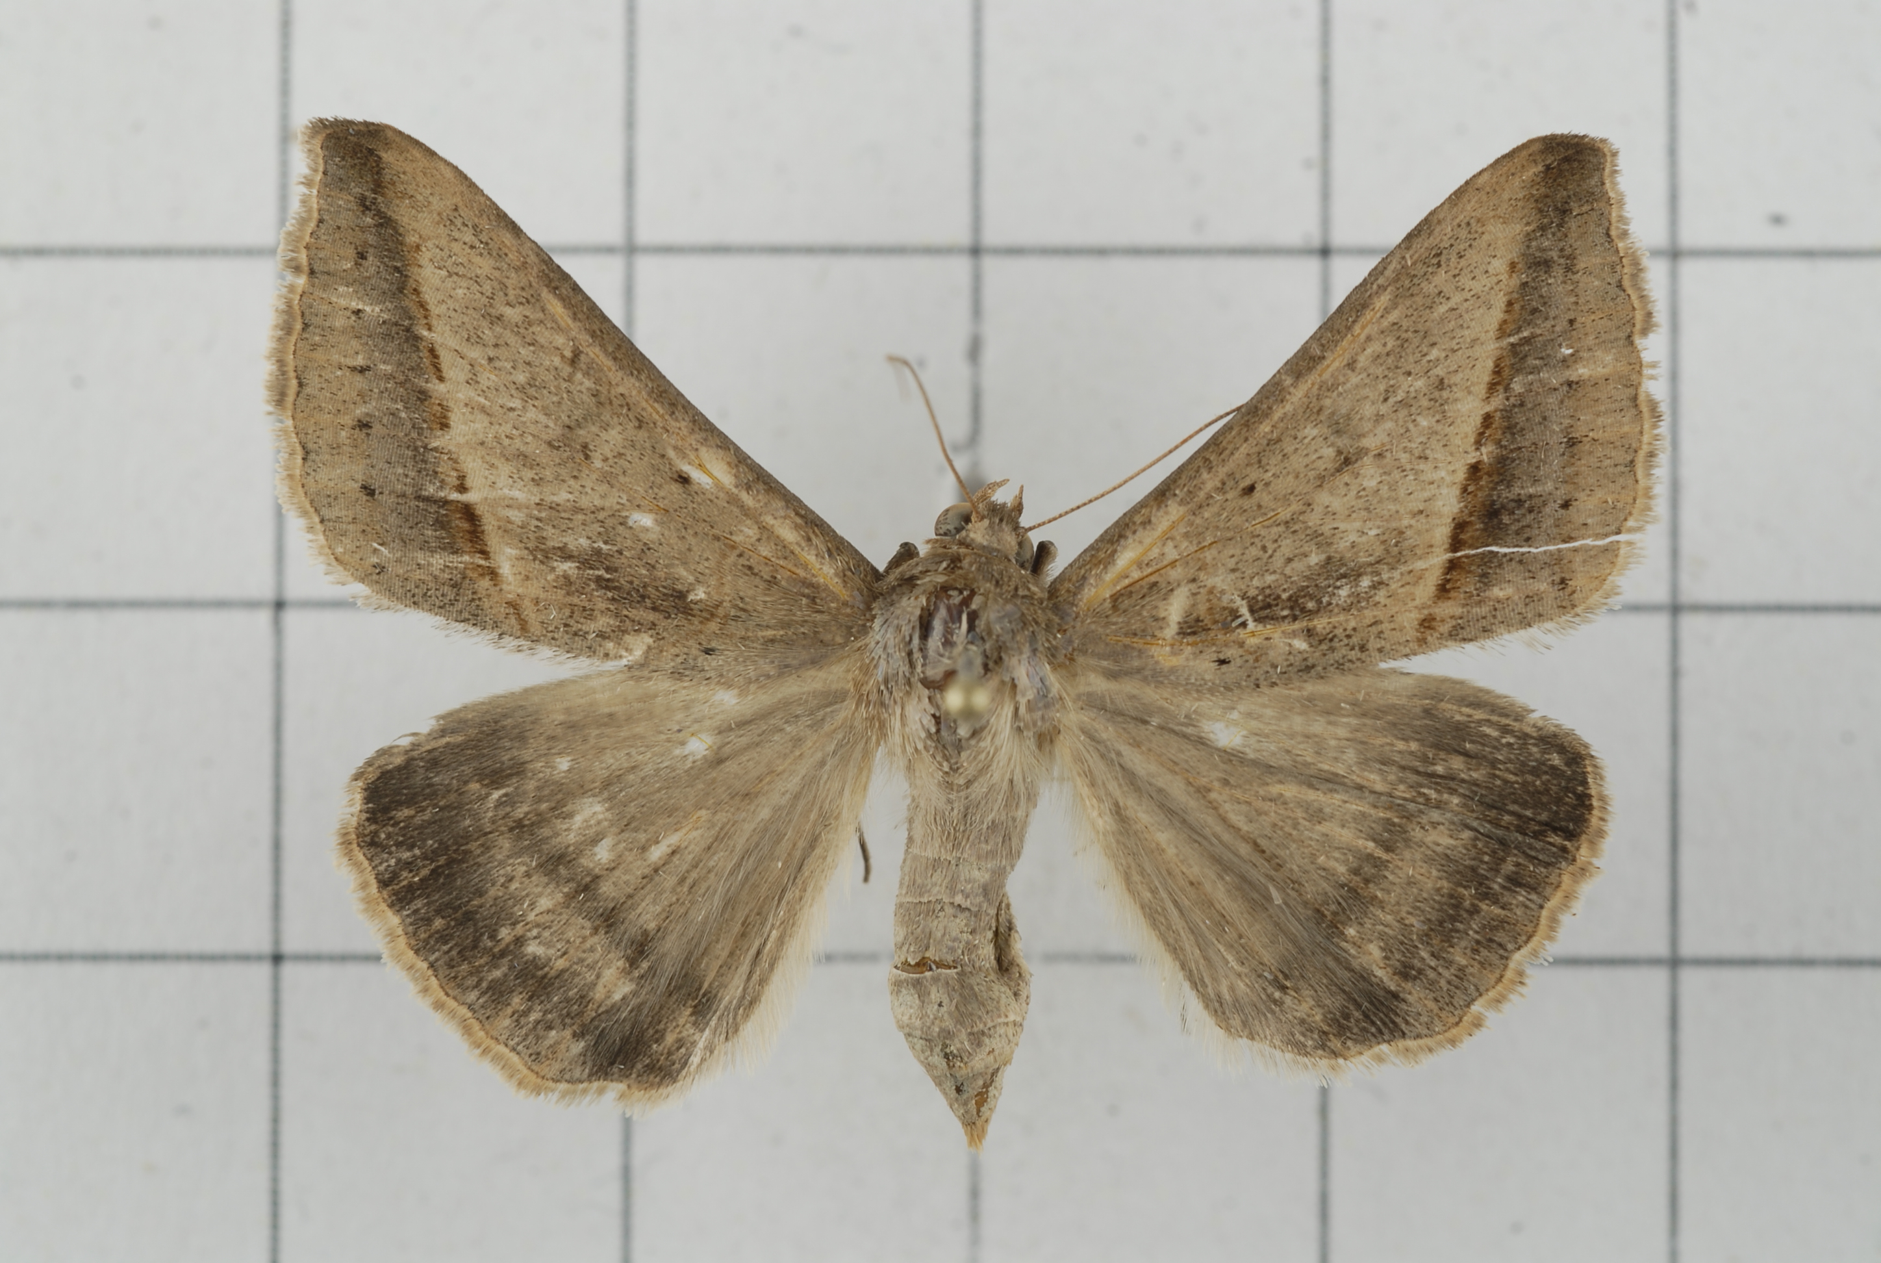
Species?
Mocis frugalis
